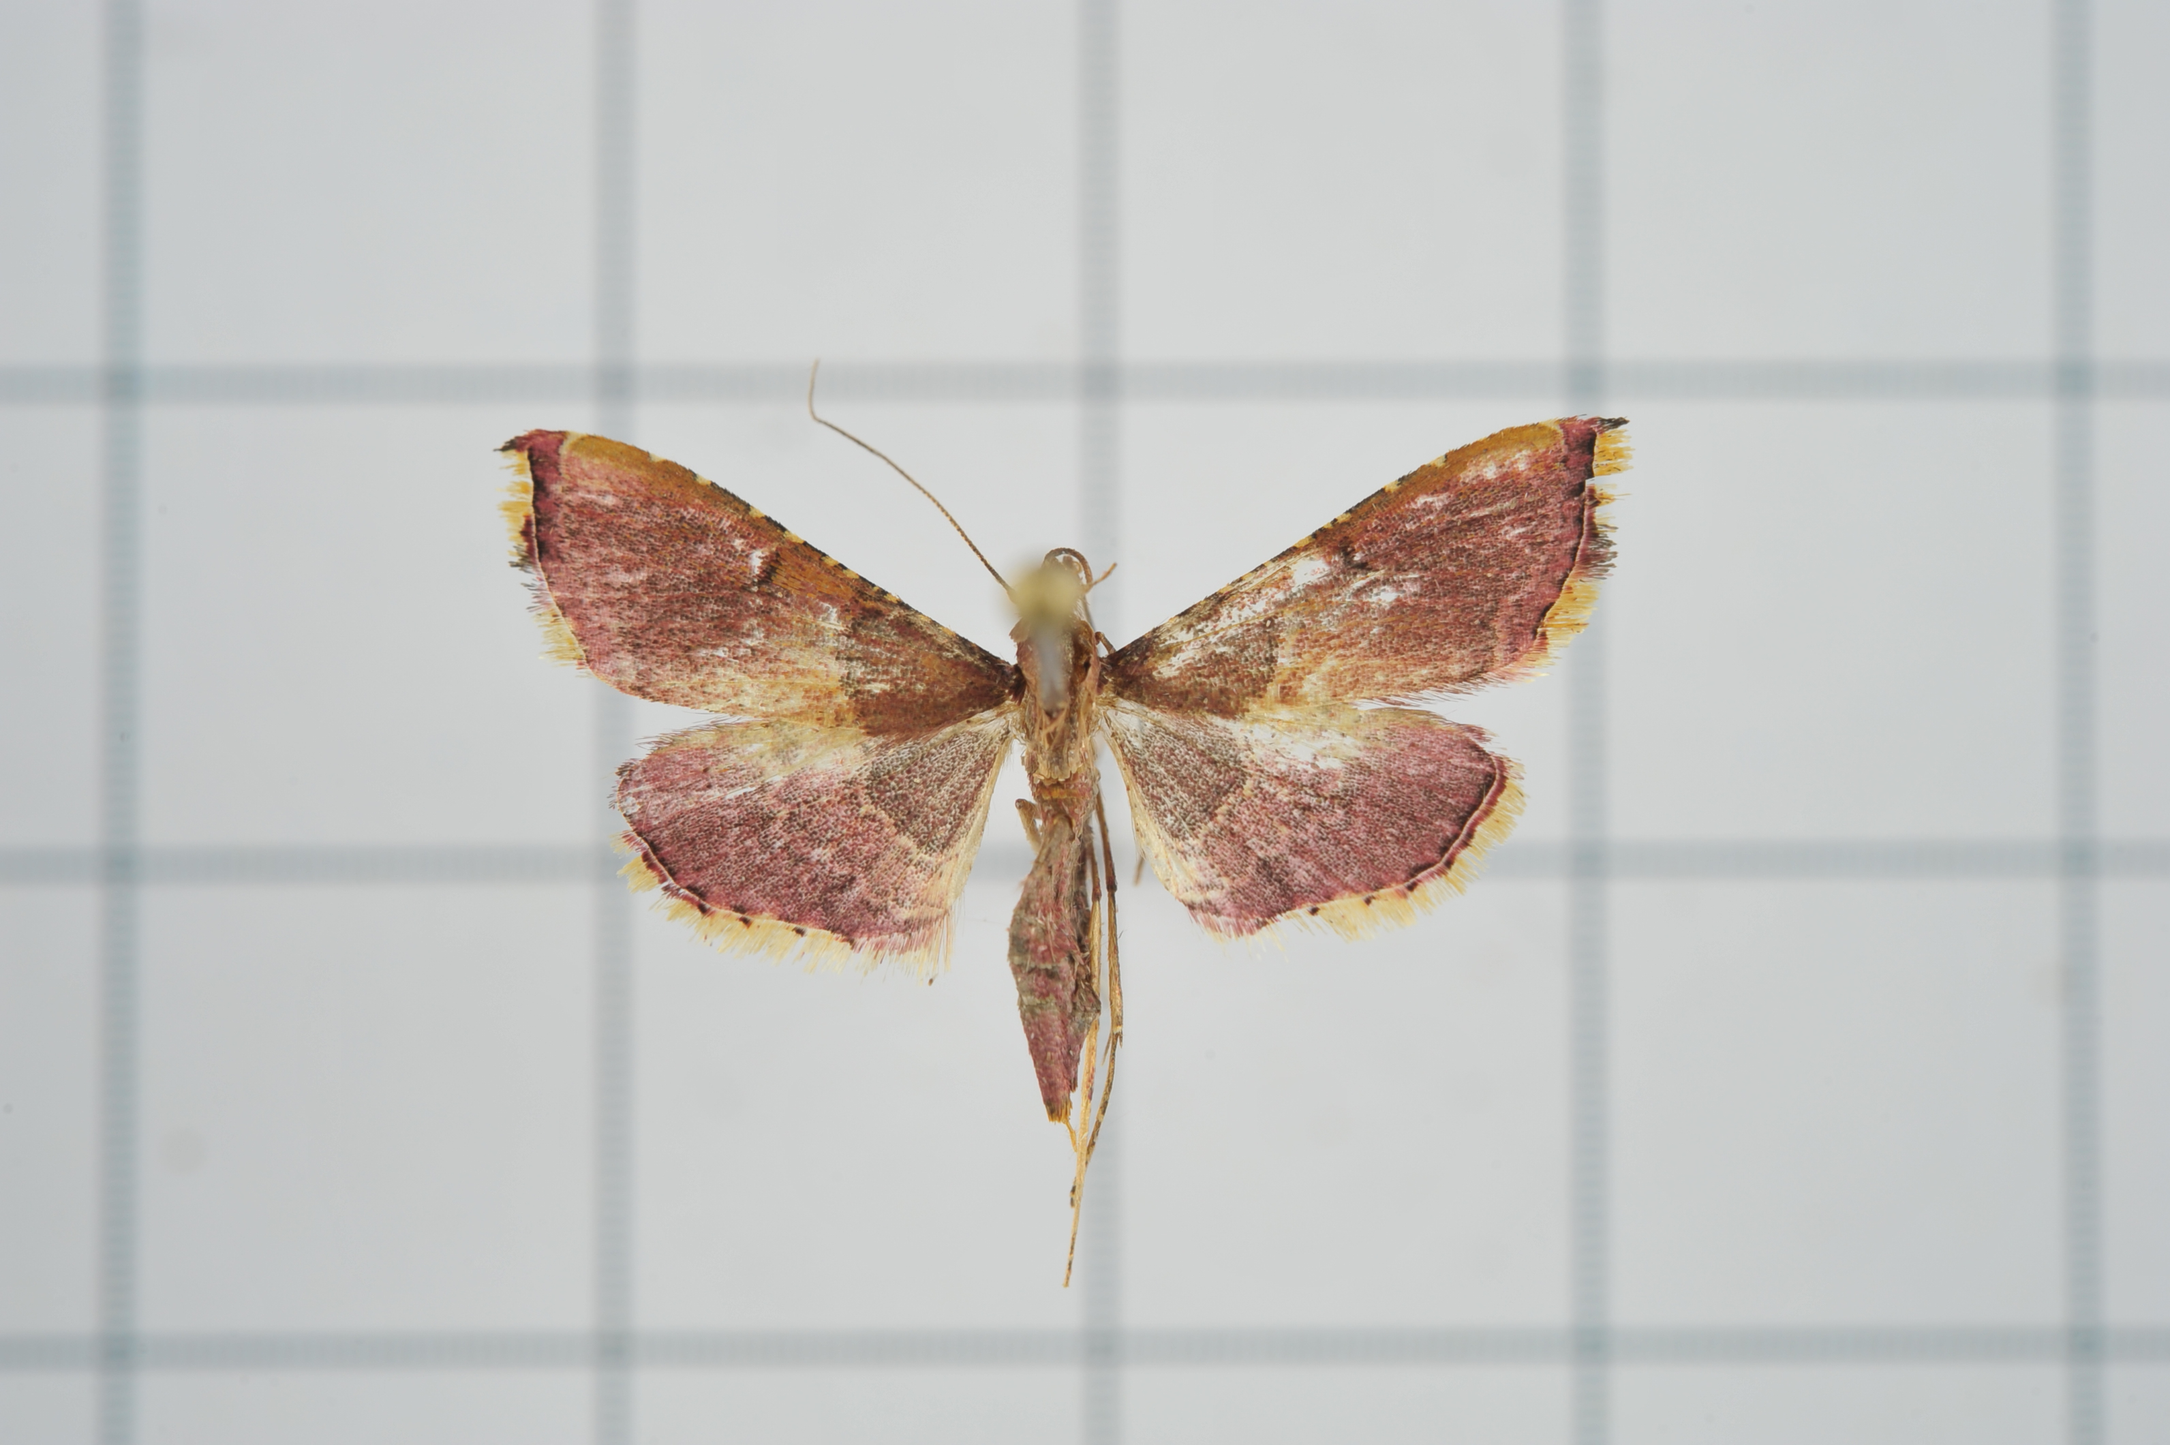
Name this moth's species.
Endotricha olivacealis
